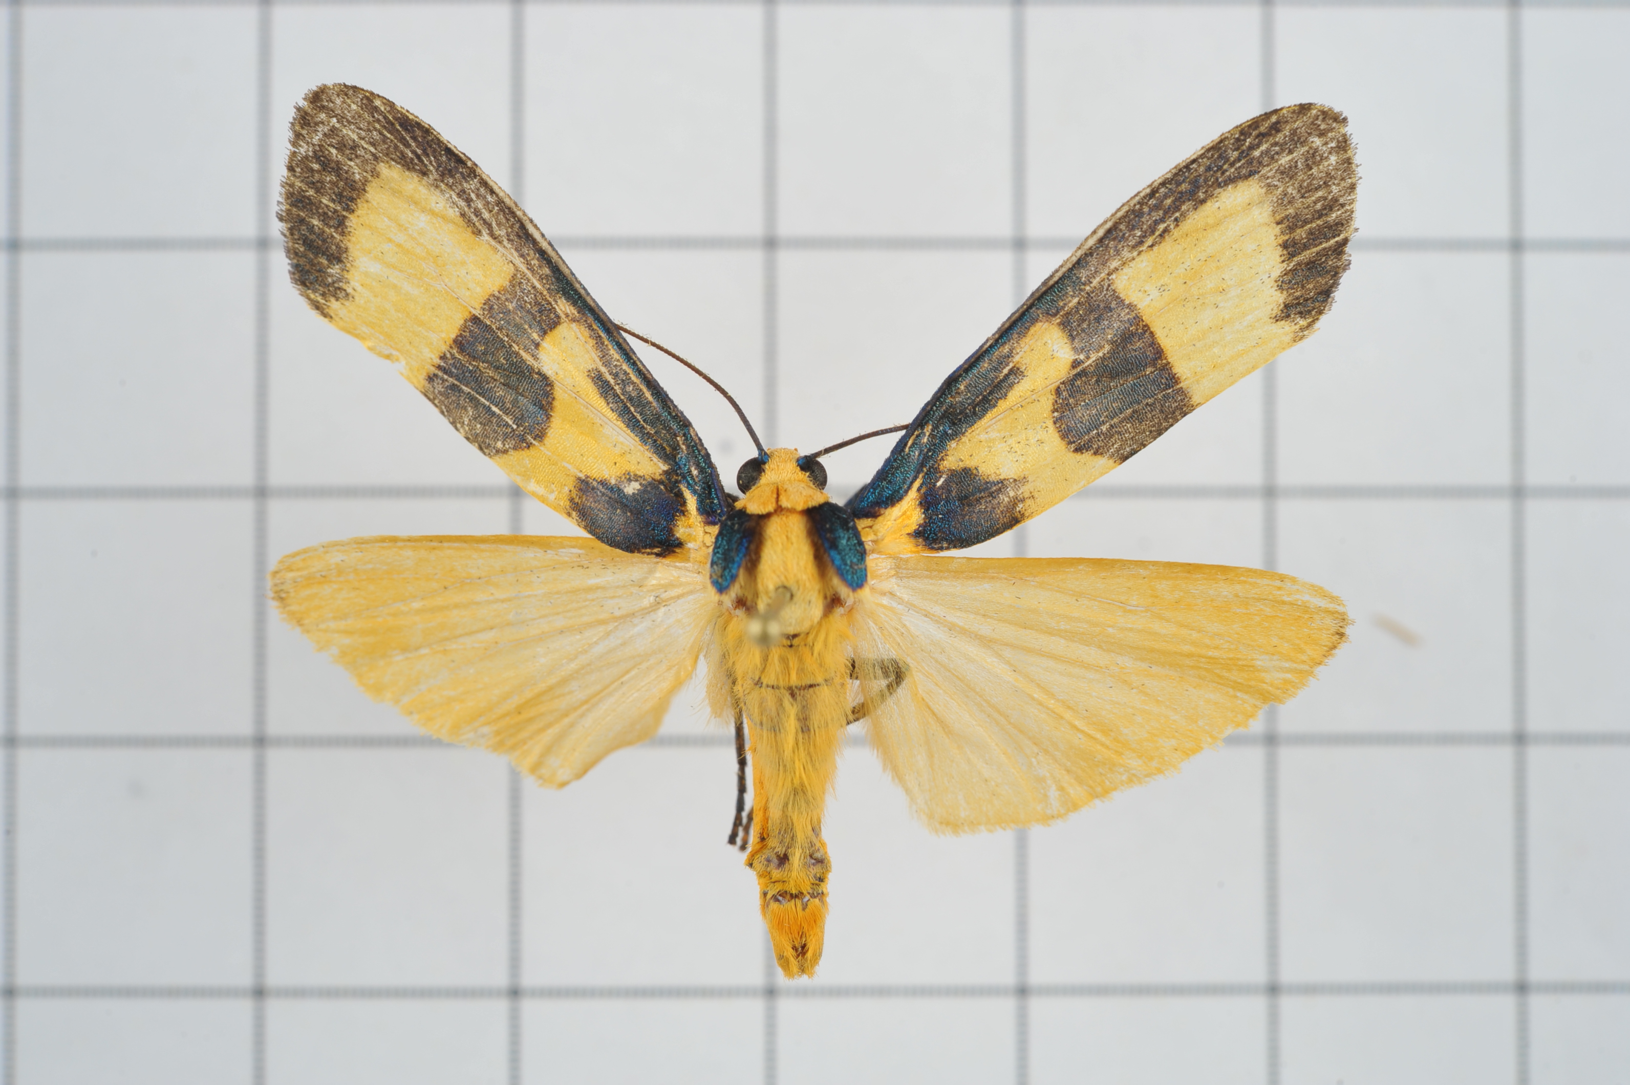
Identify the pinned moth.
Chrysaeglia magnifica
